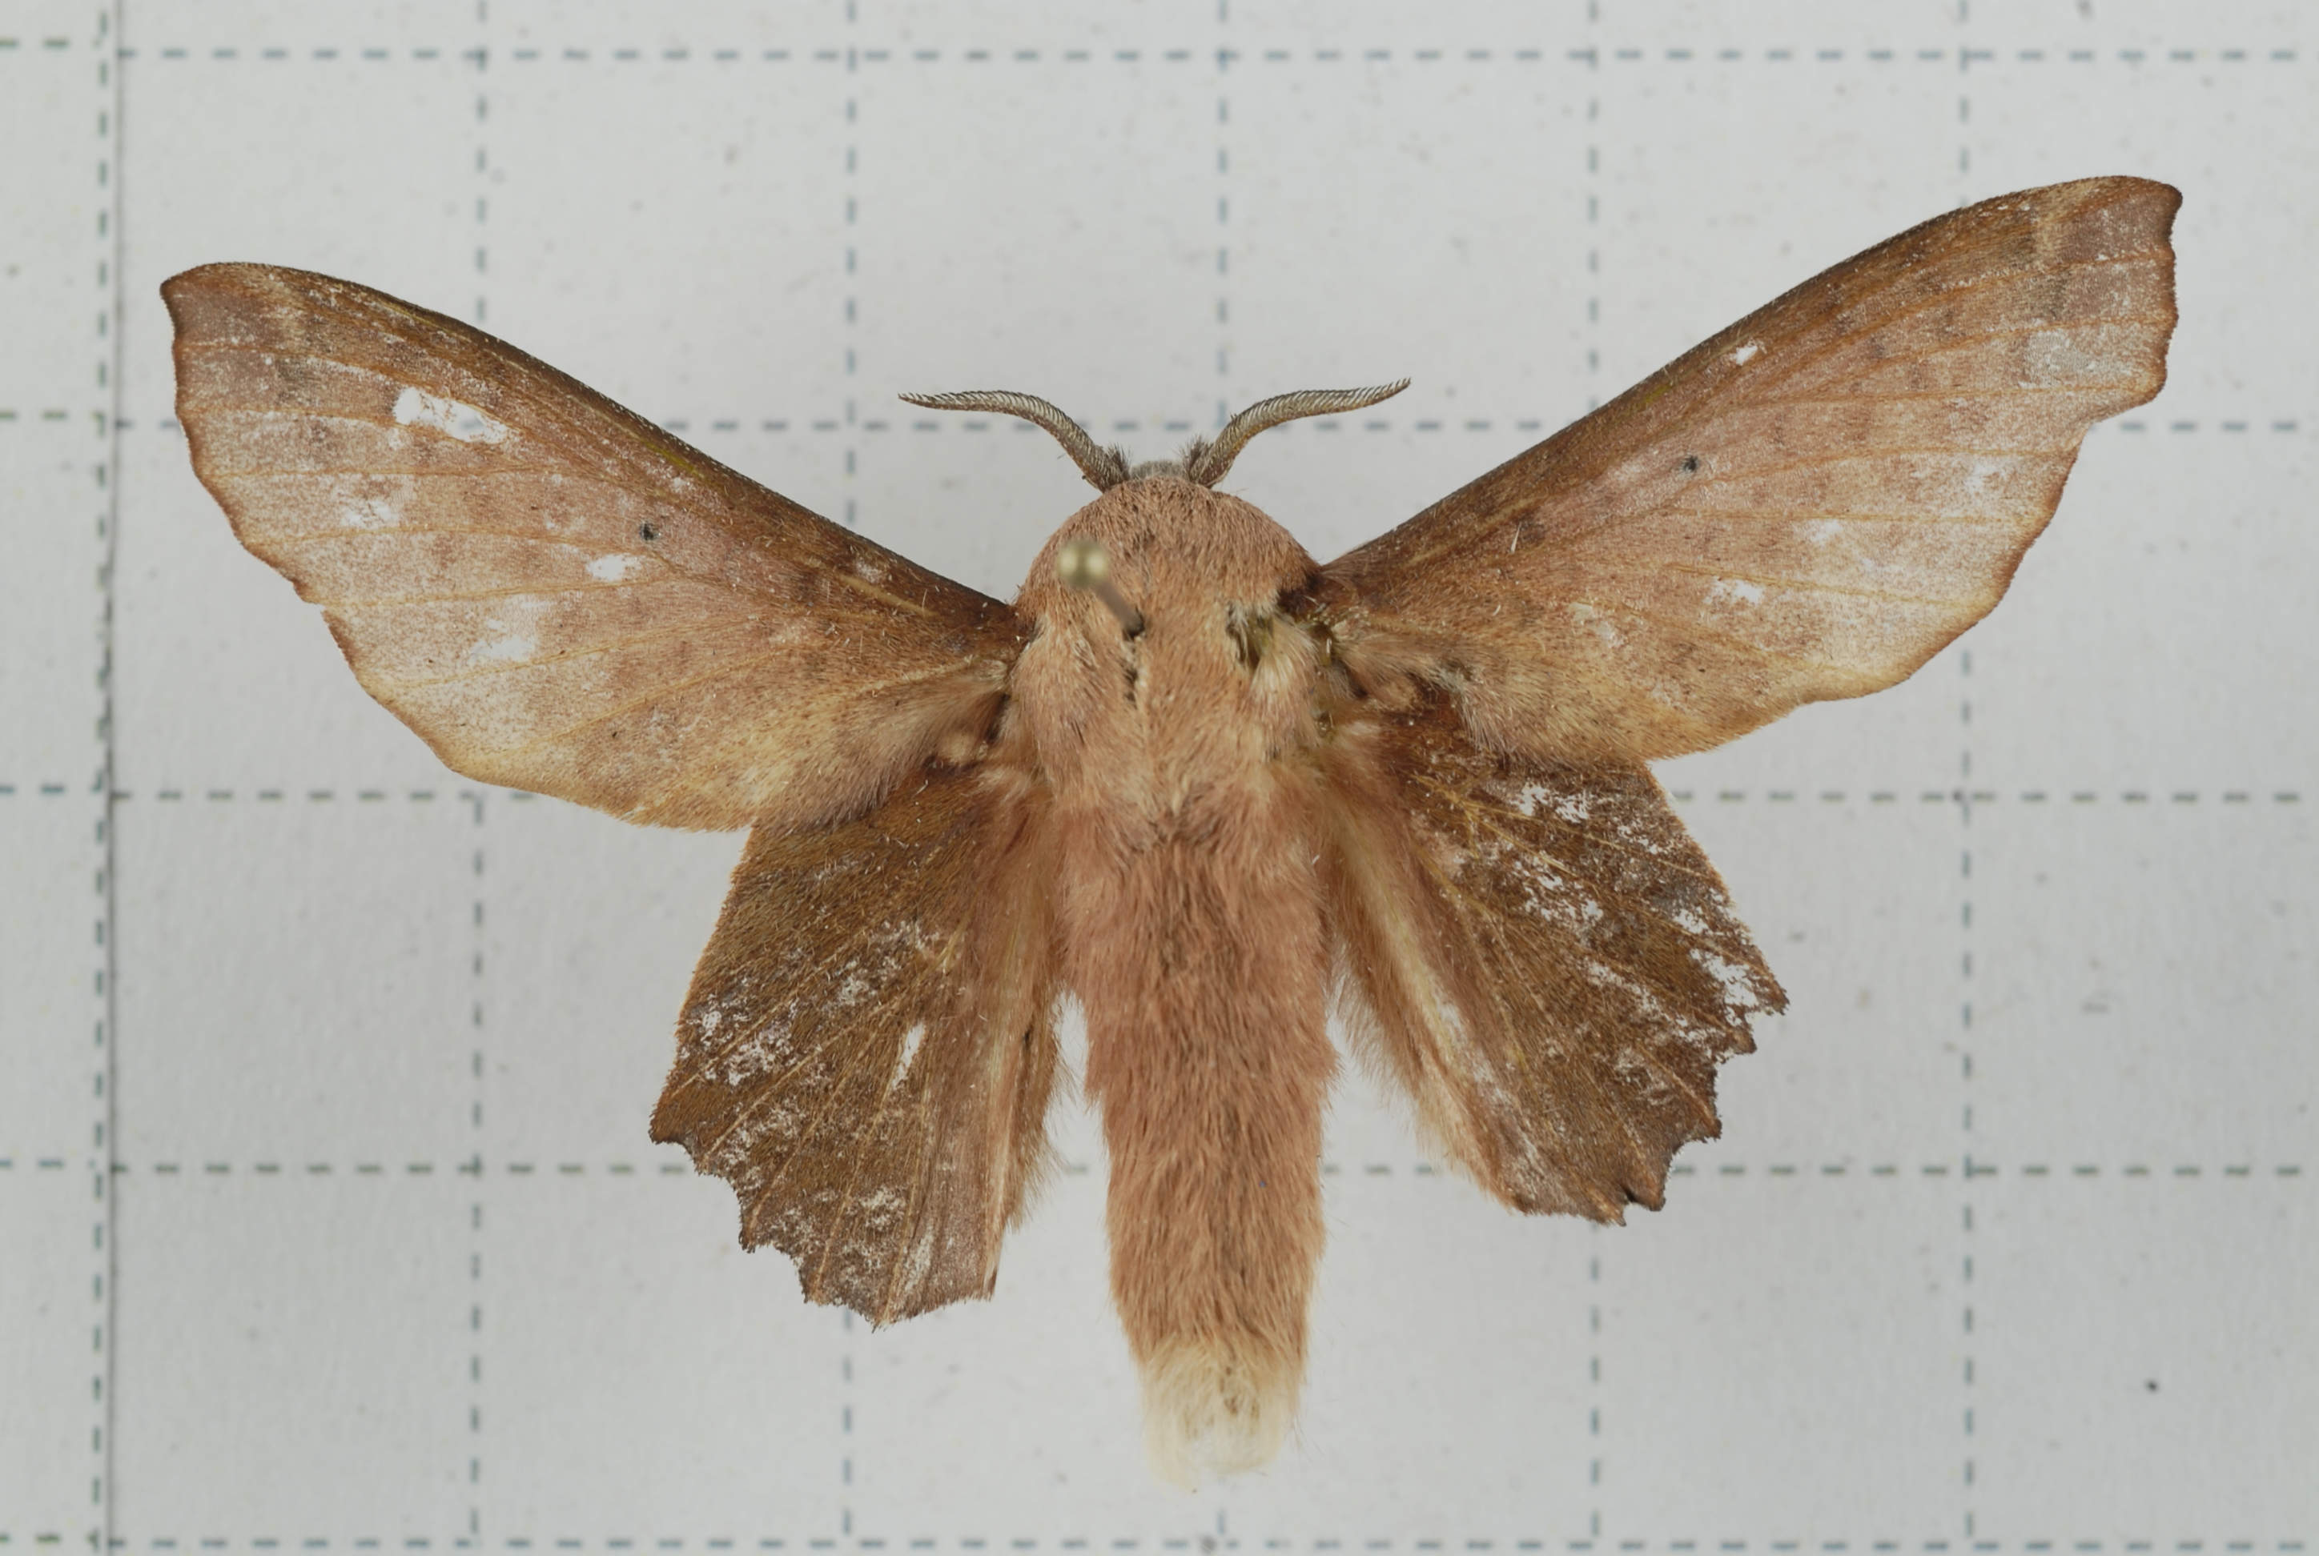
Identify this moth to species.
Paradoxopla sinuata taiwana
